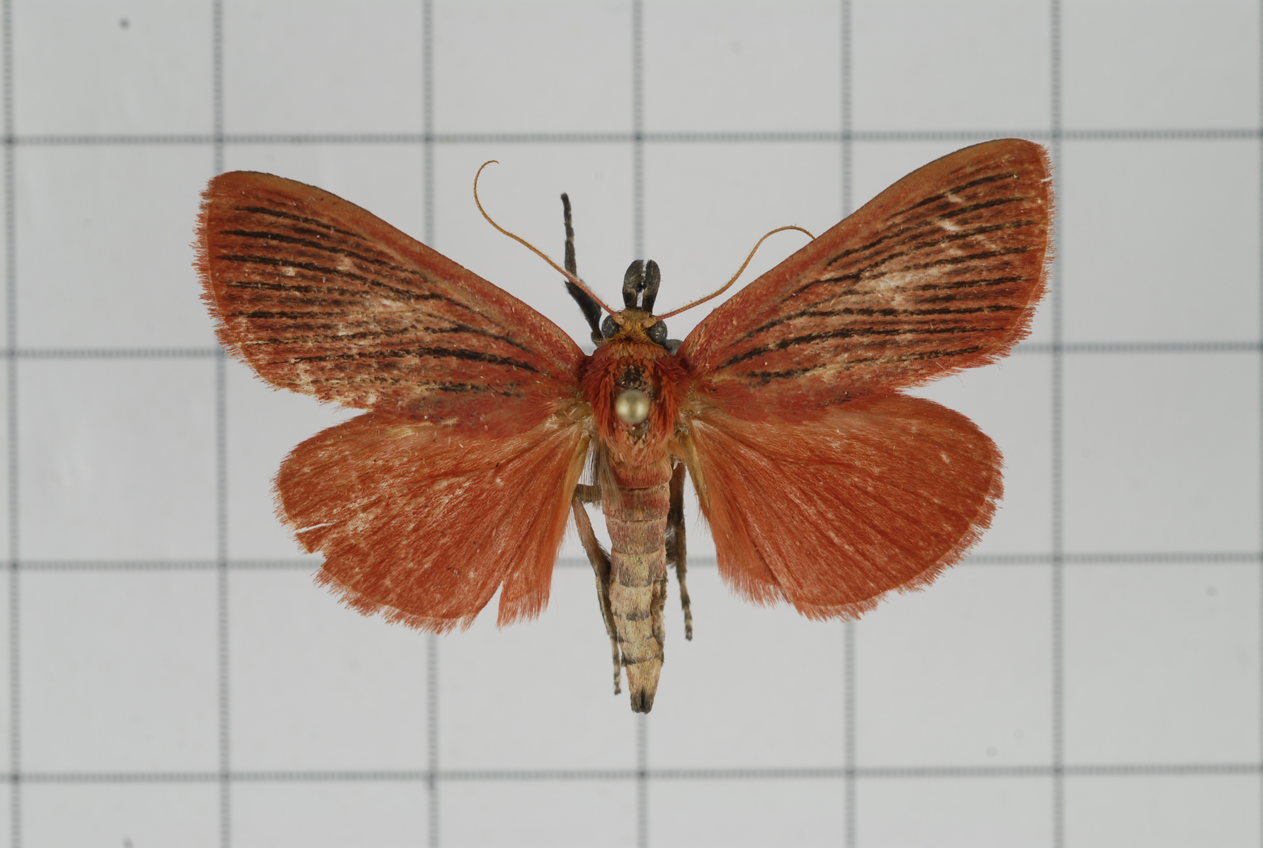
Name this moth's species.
Arctioblepsis rubida
